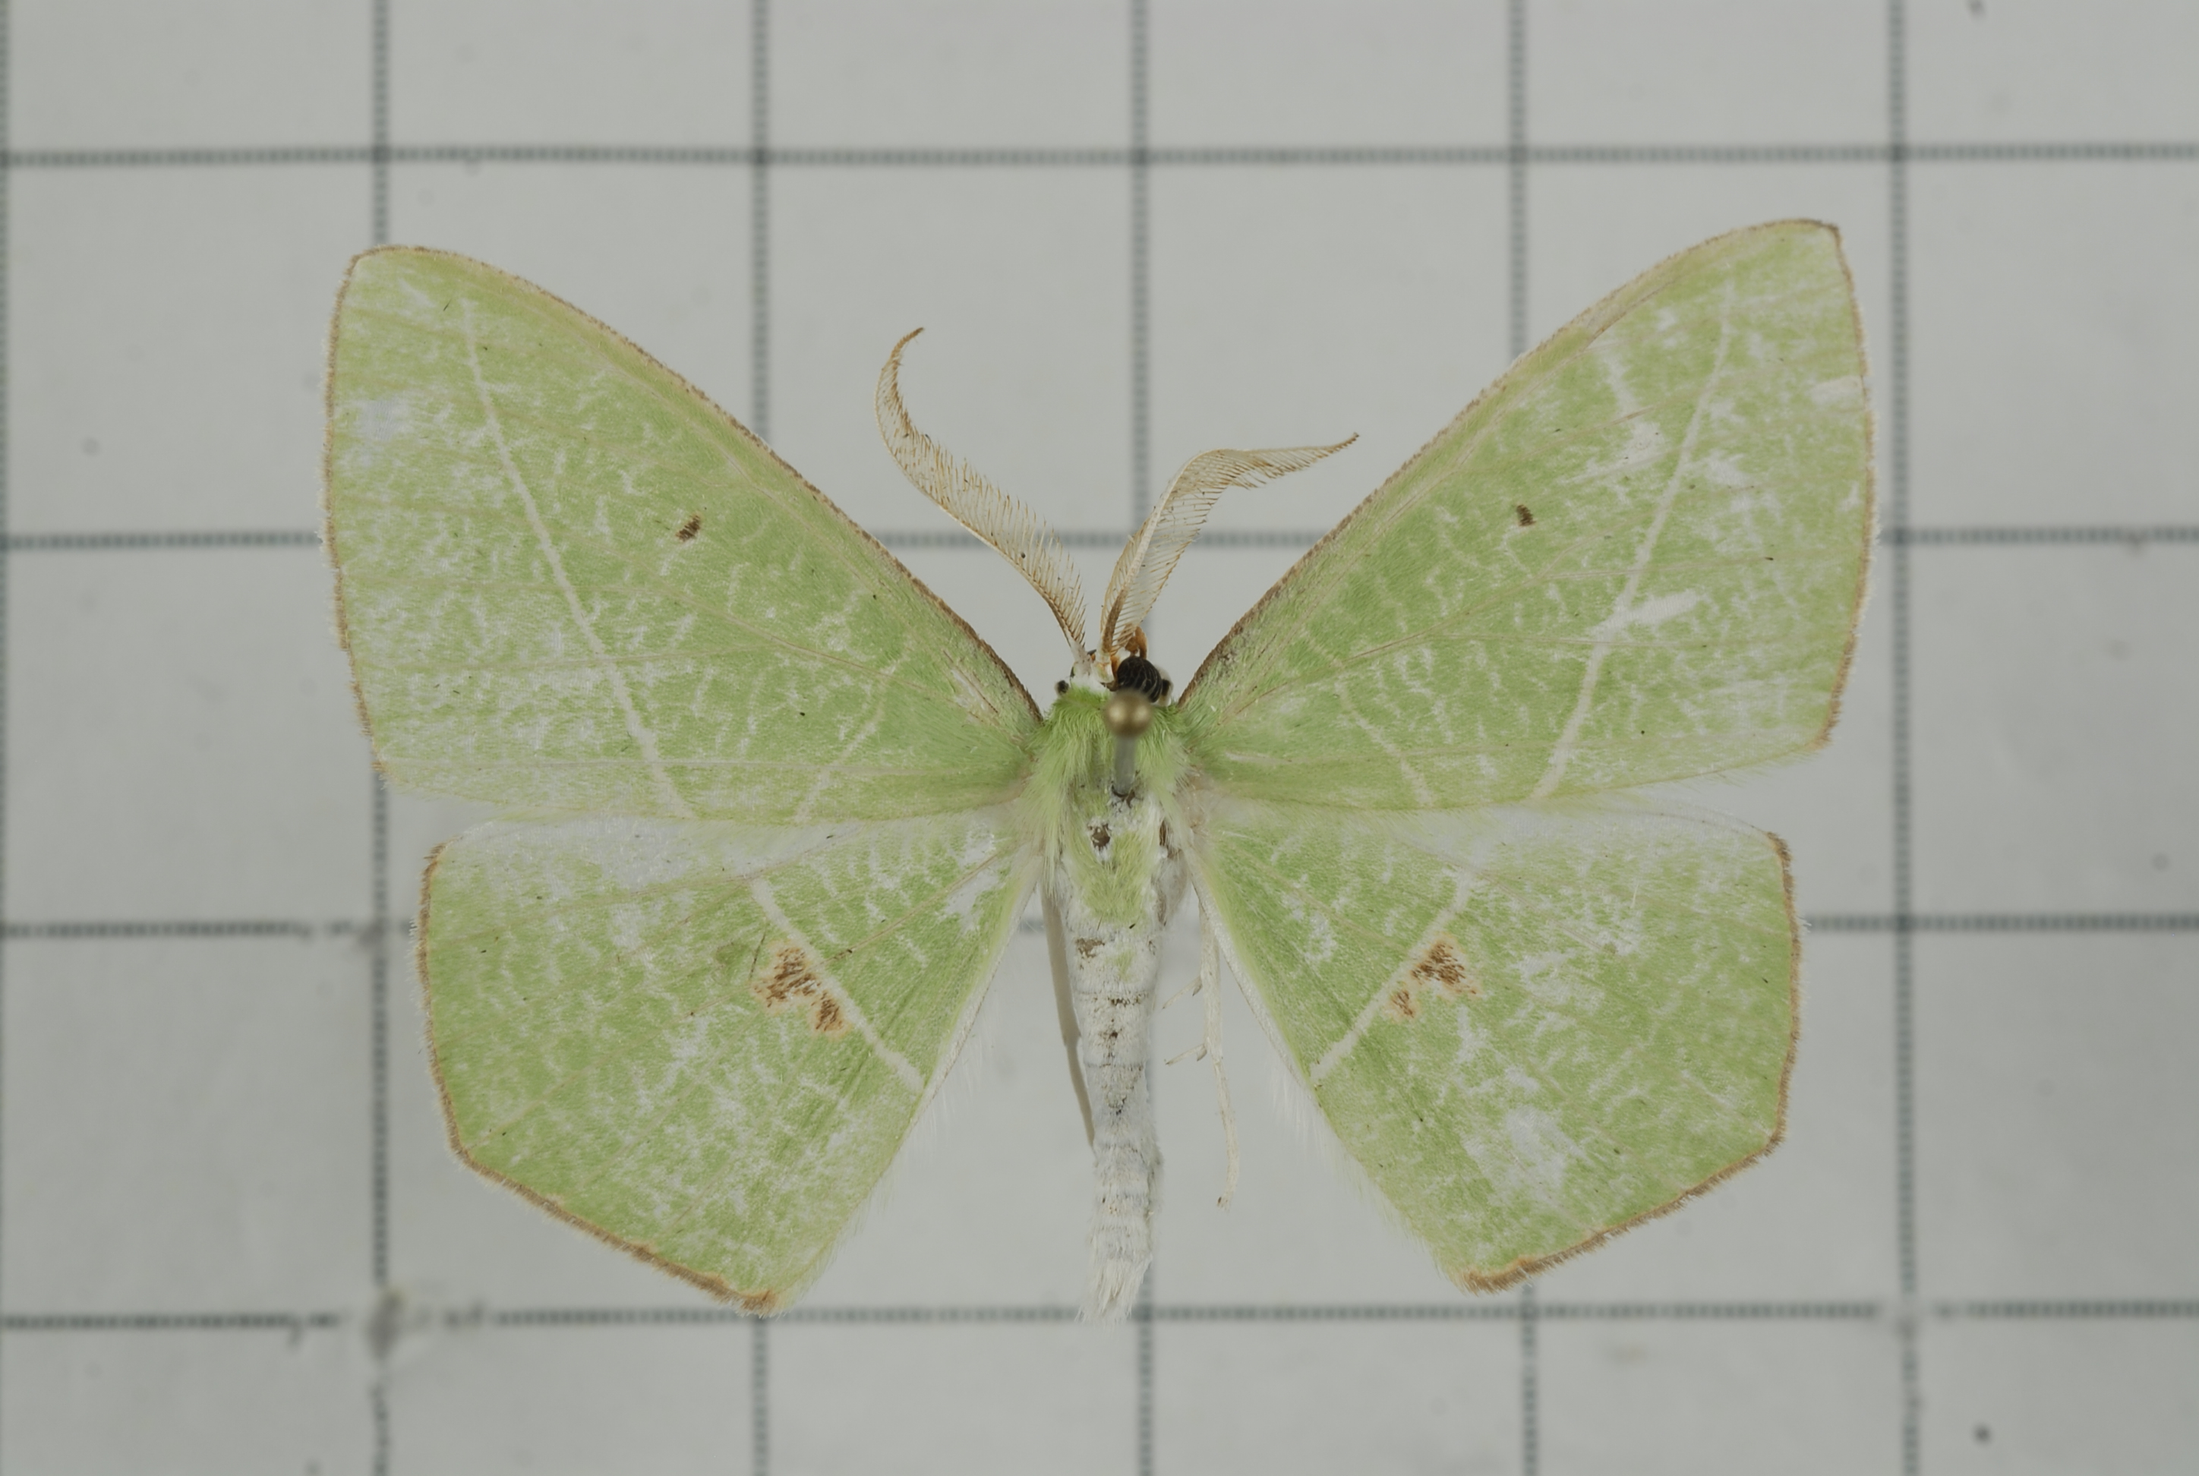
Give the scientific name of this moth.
Tanaoctenia haliaria
